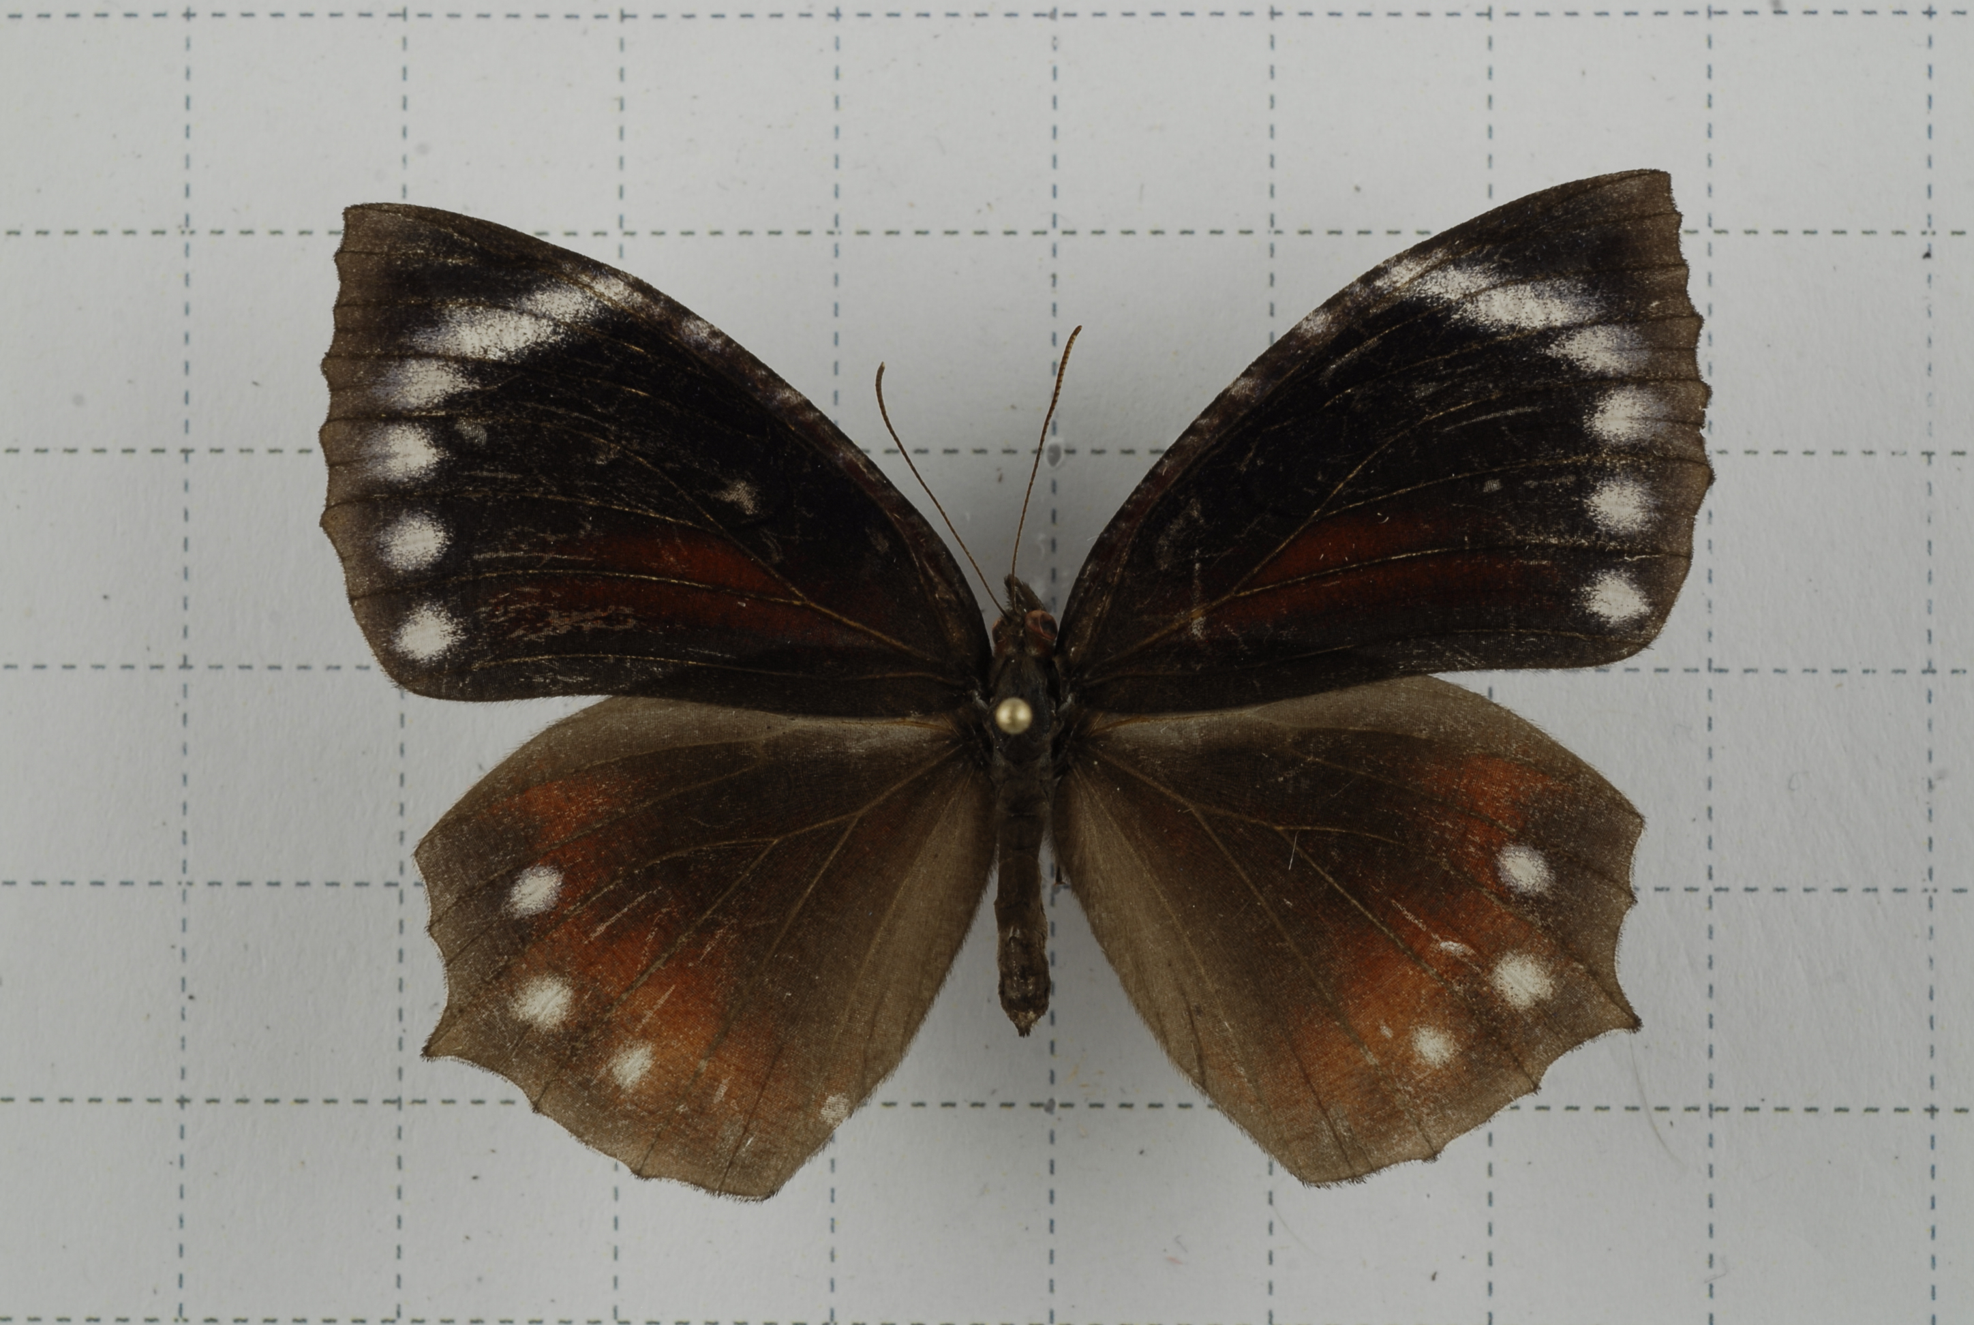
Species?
Elymnias hypermnestra hainana
